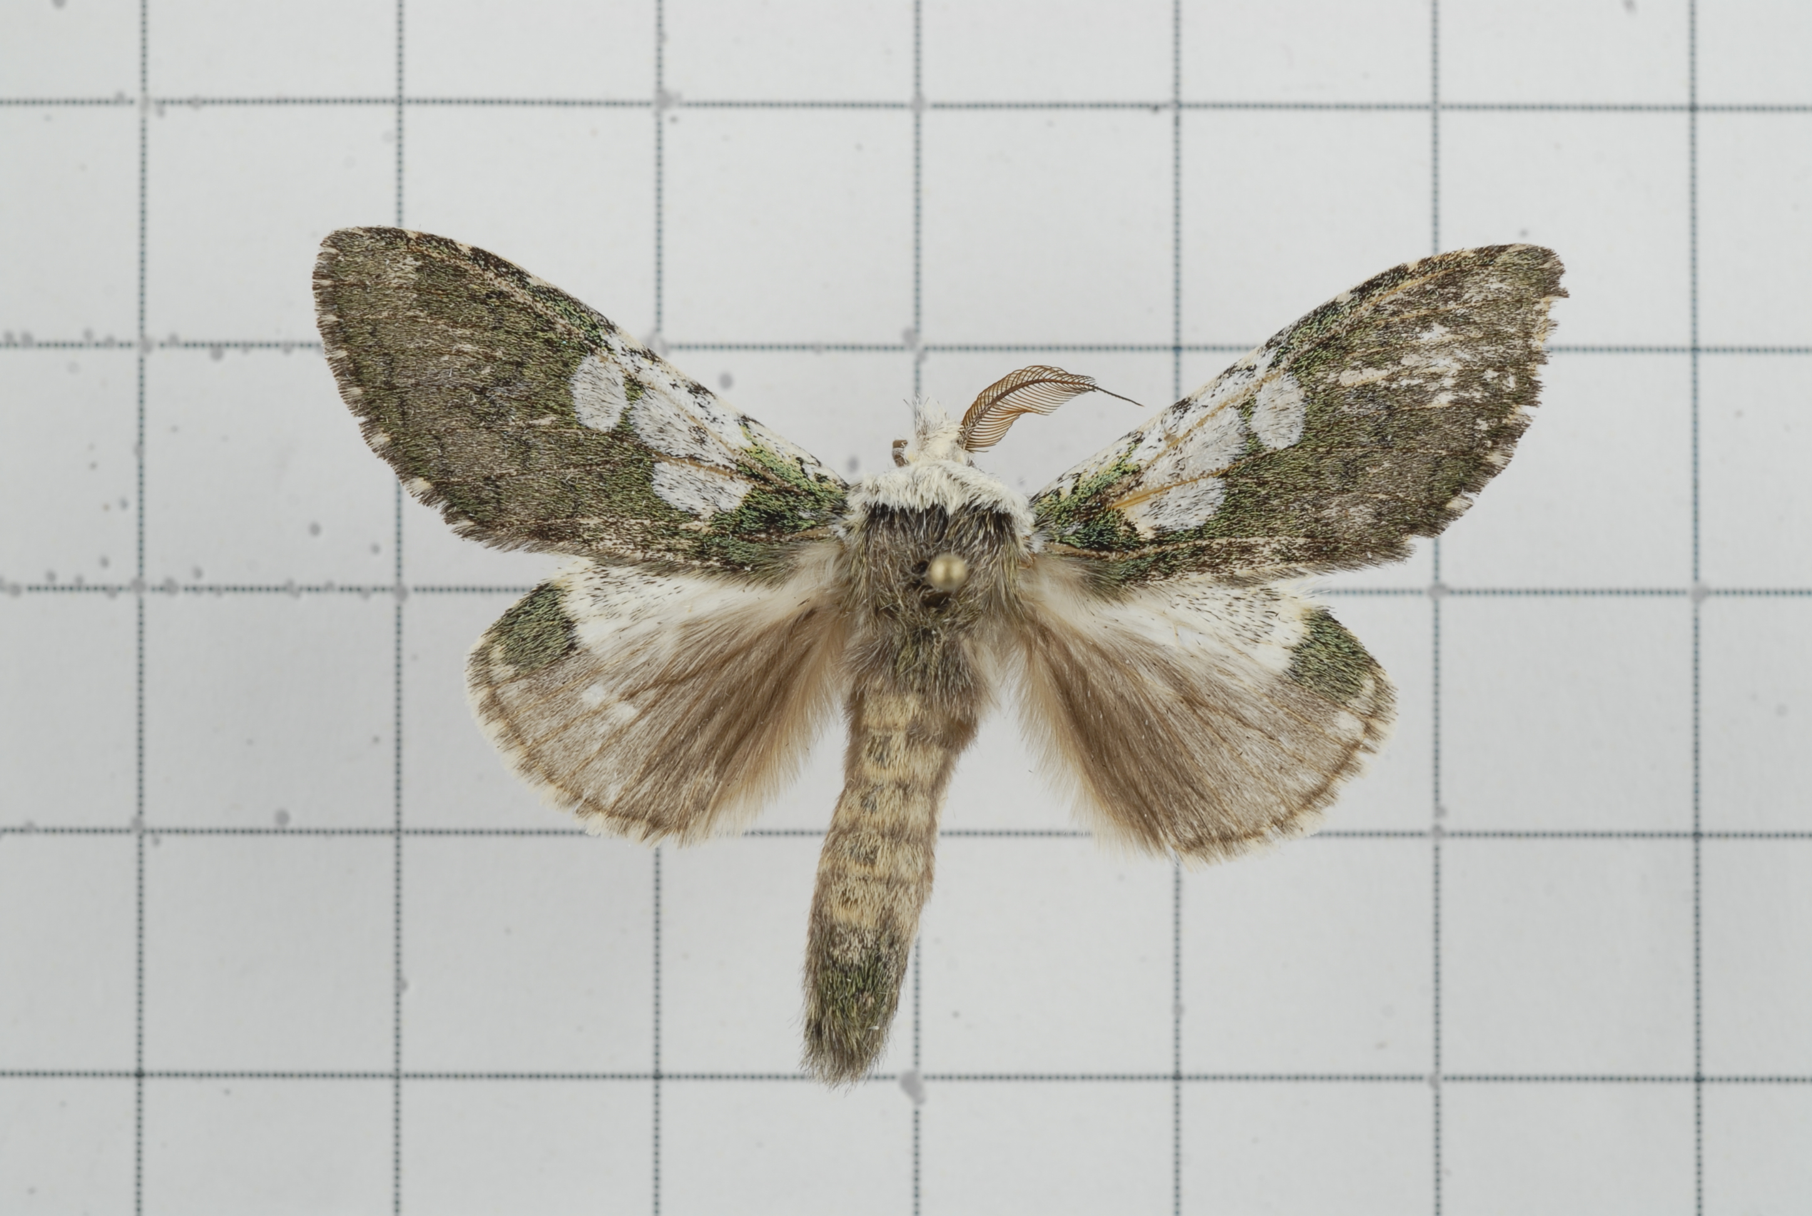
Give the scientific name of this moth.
Syntypistis comatus
